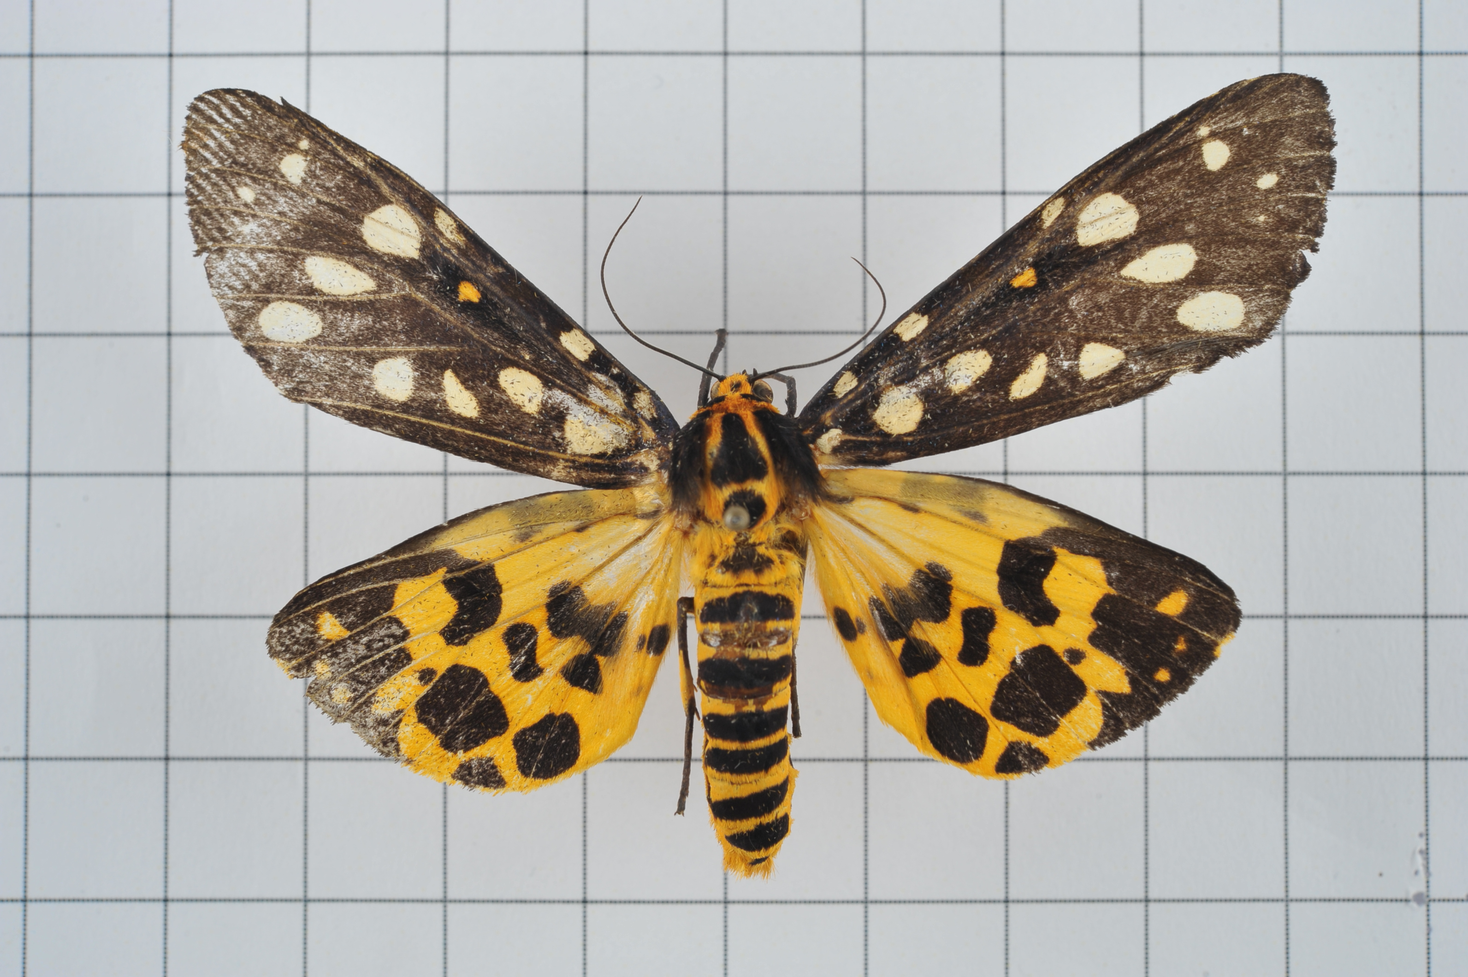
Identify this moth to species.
Aglaomorpha histrio formosana
